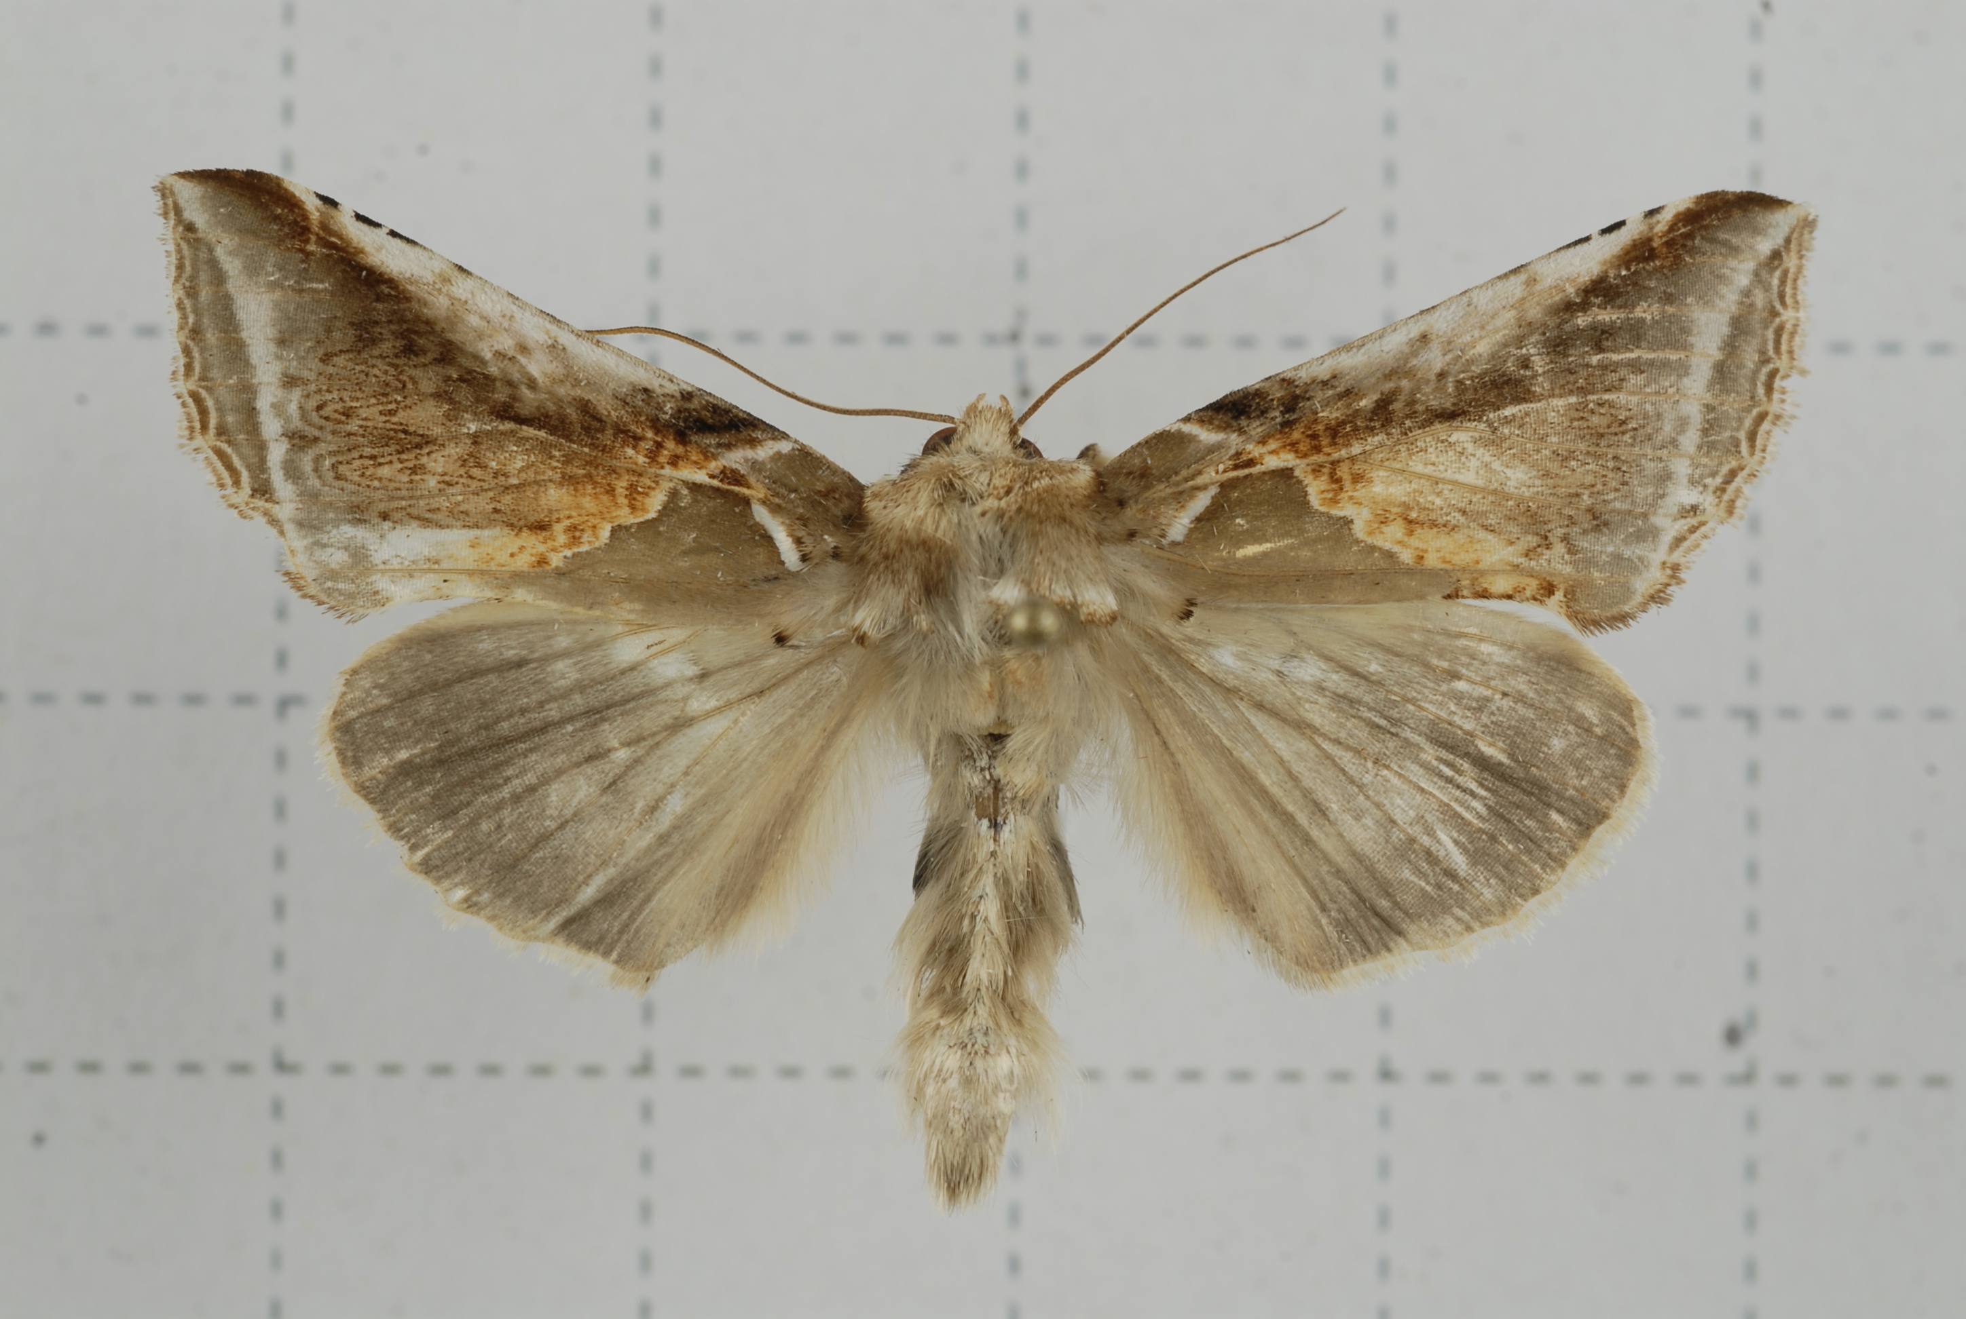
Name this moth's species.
Habrosyne indica formosana
